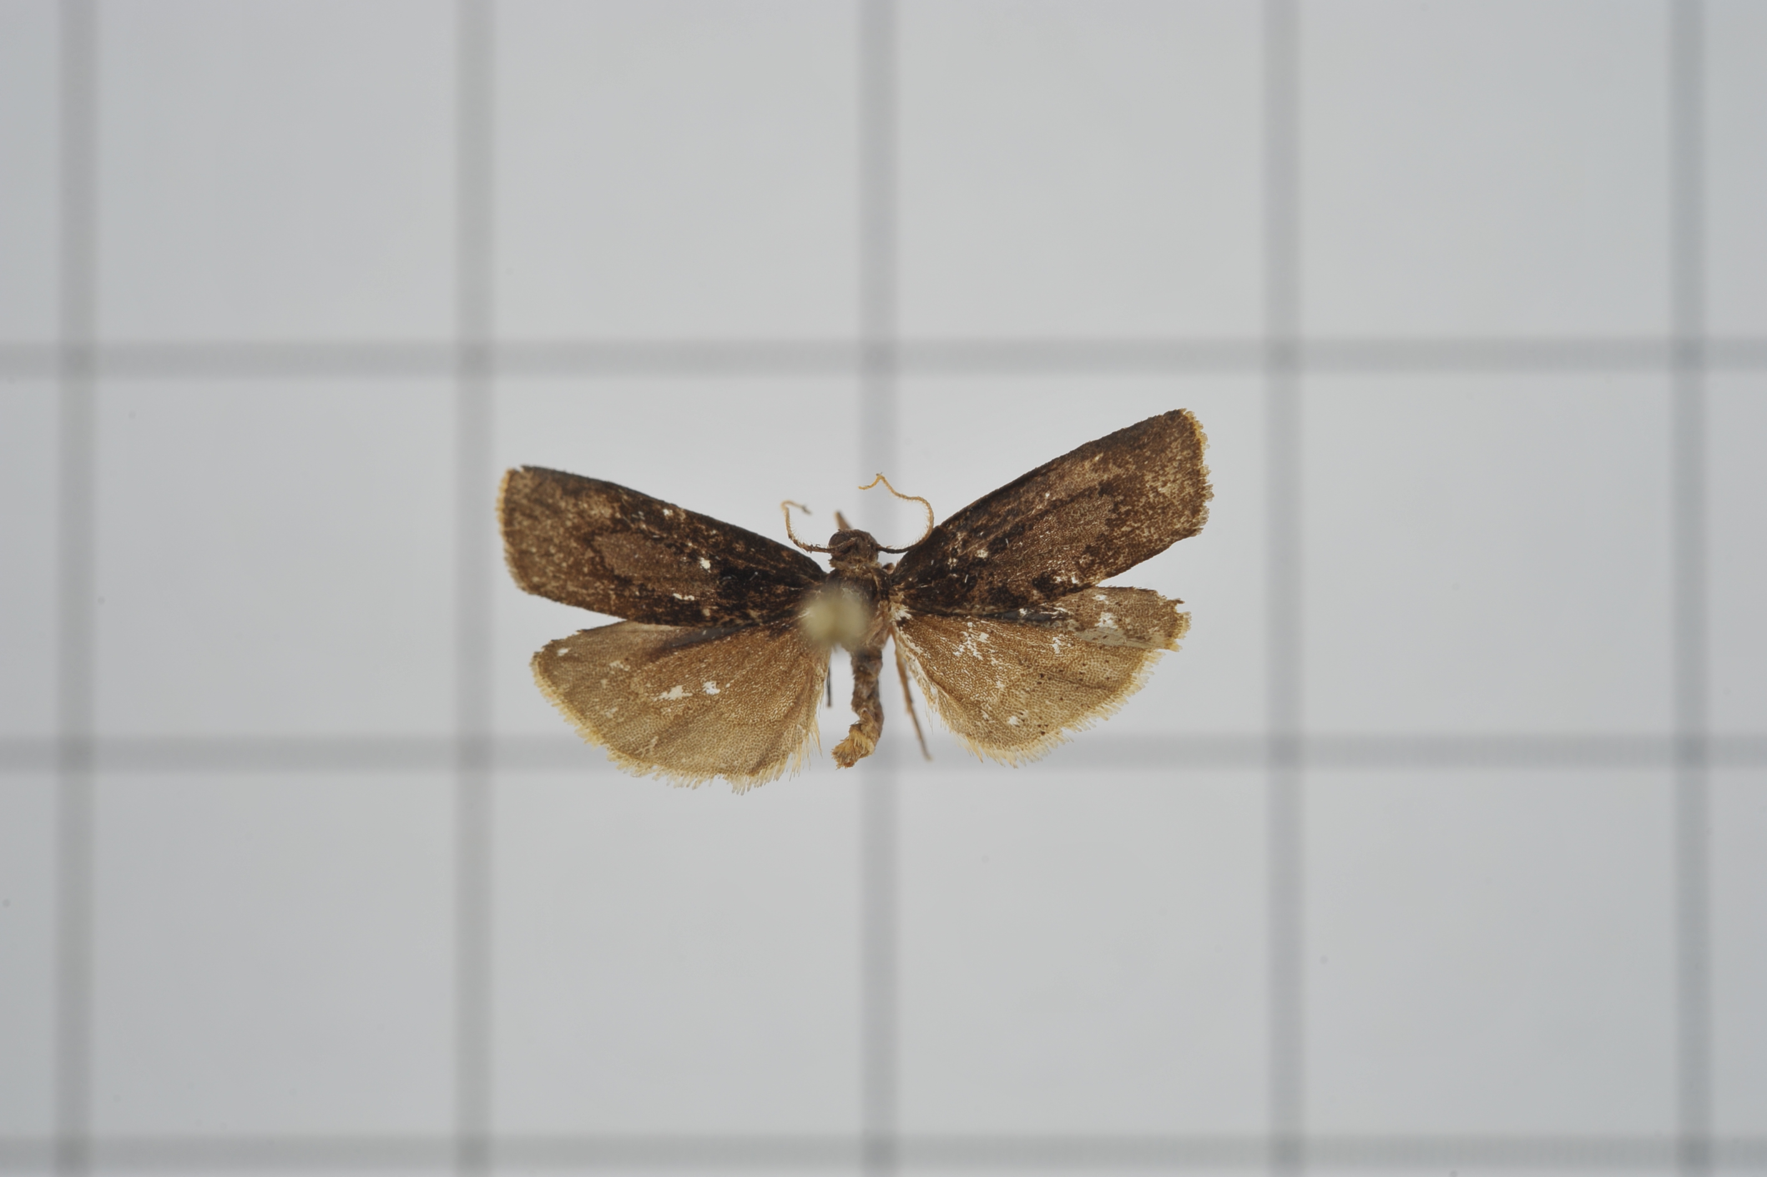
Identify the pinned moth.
Blavia scoteola
